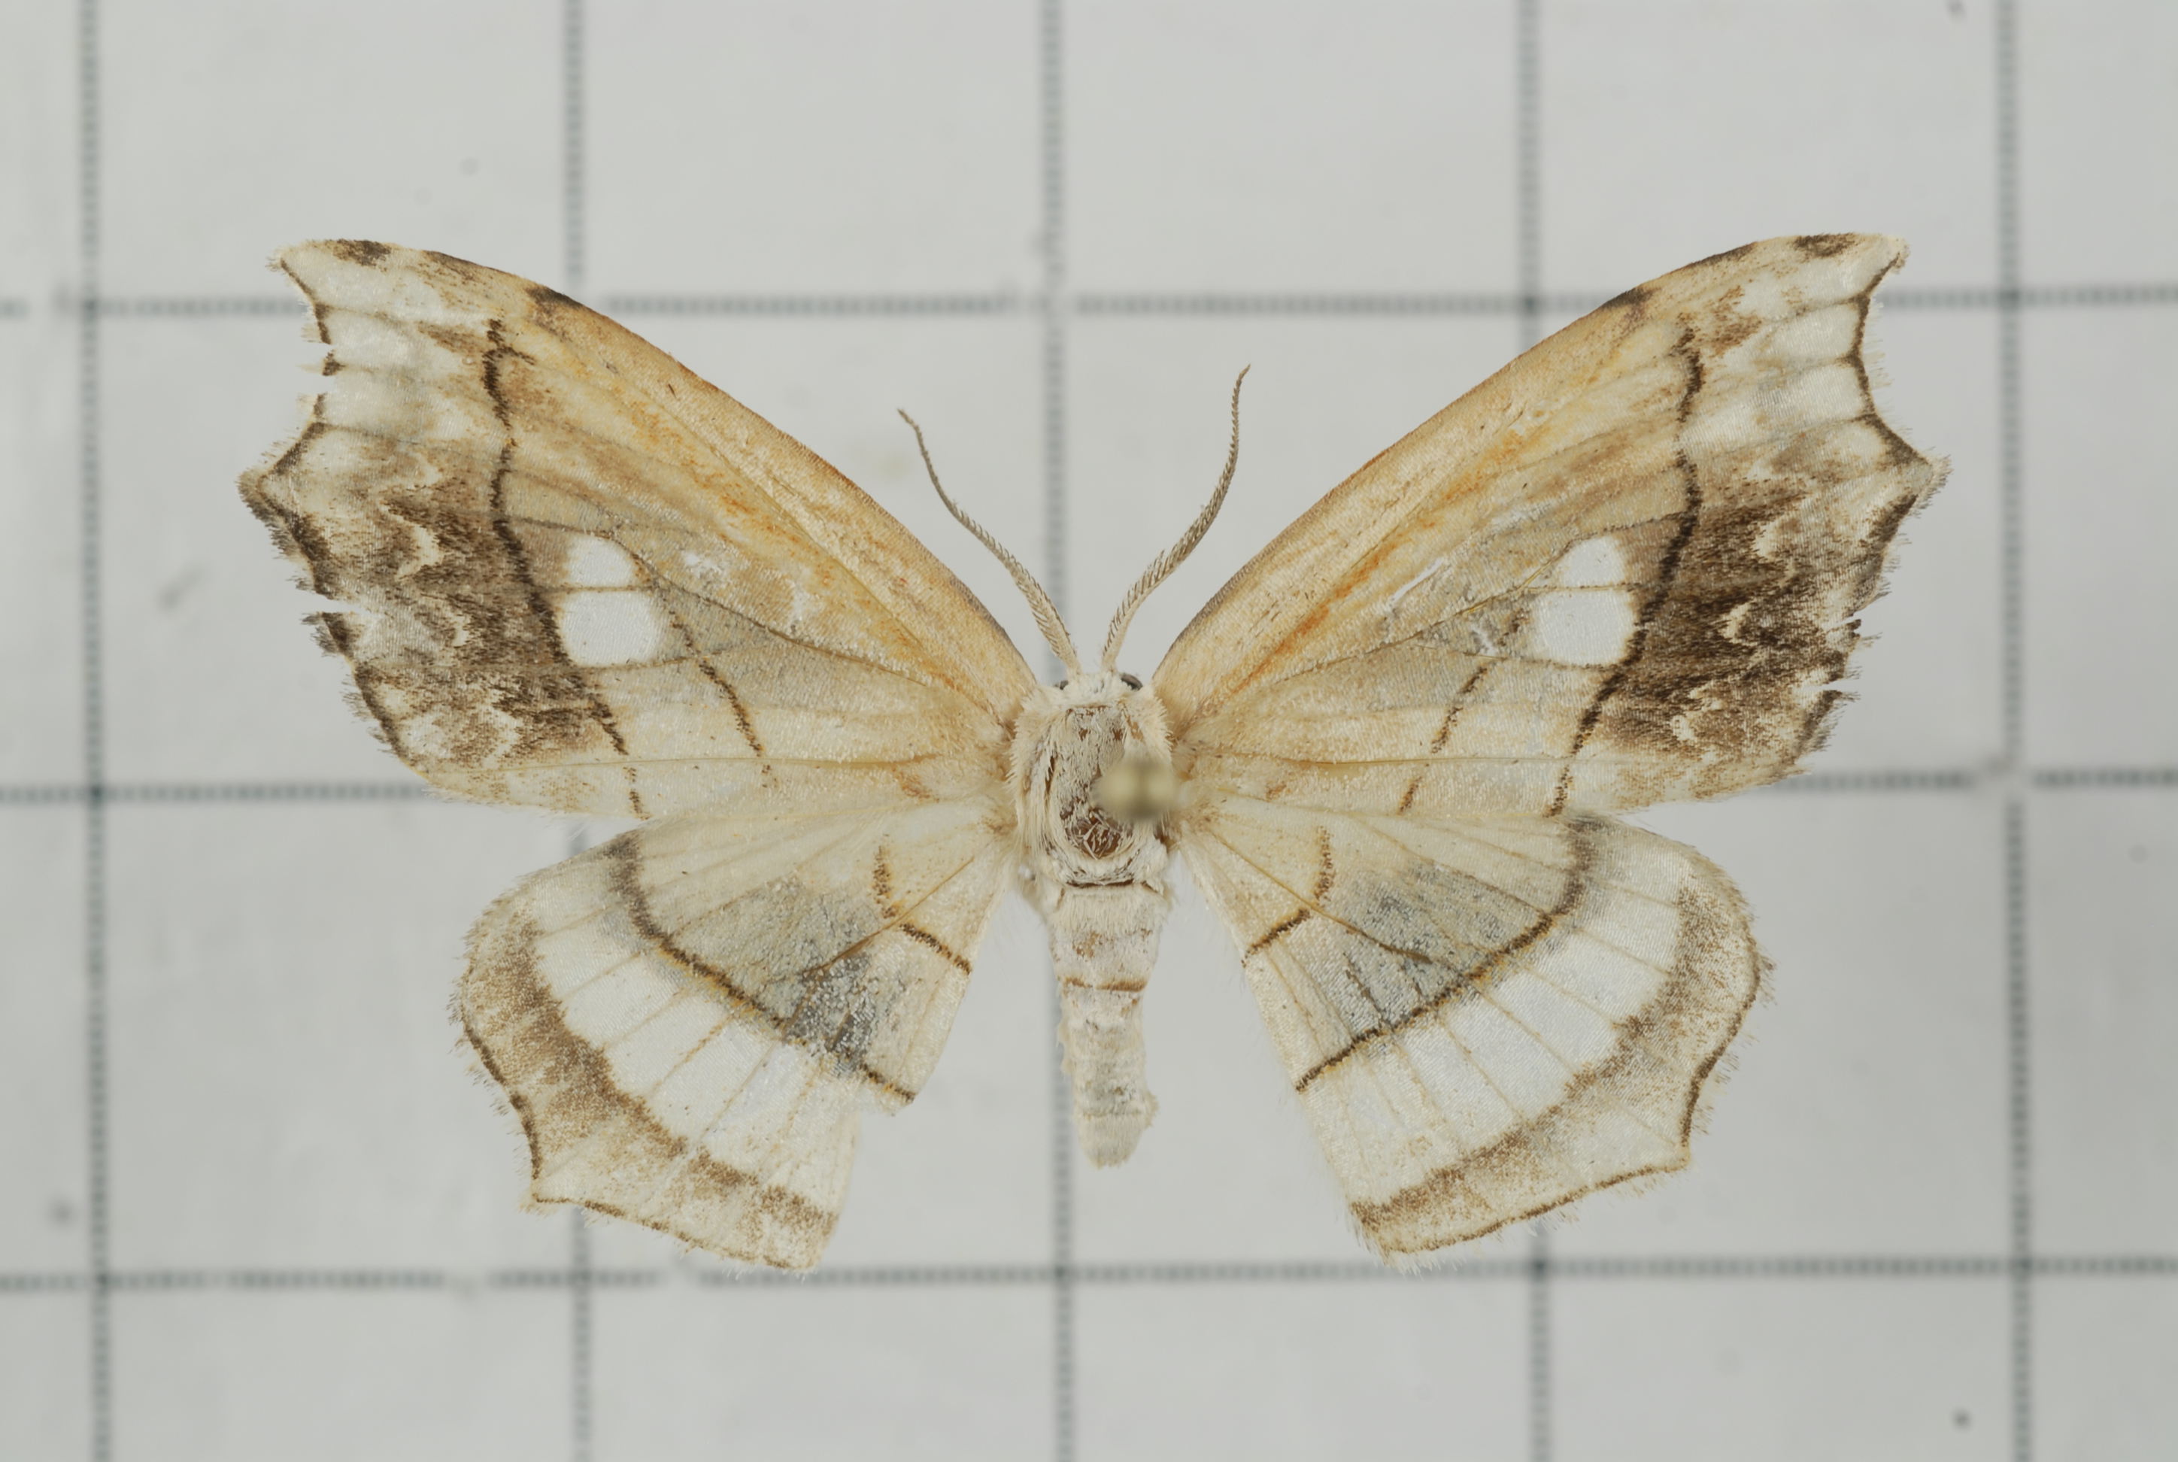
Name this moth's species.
Leucoblepsis taiwanensis
